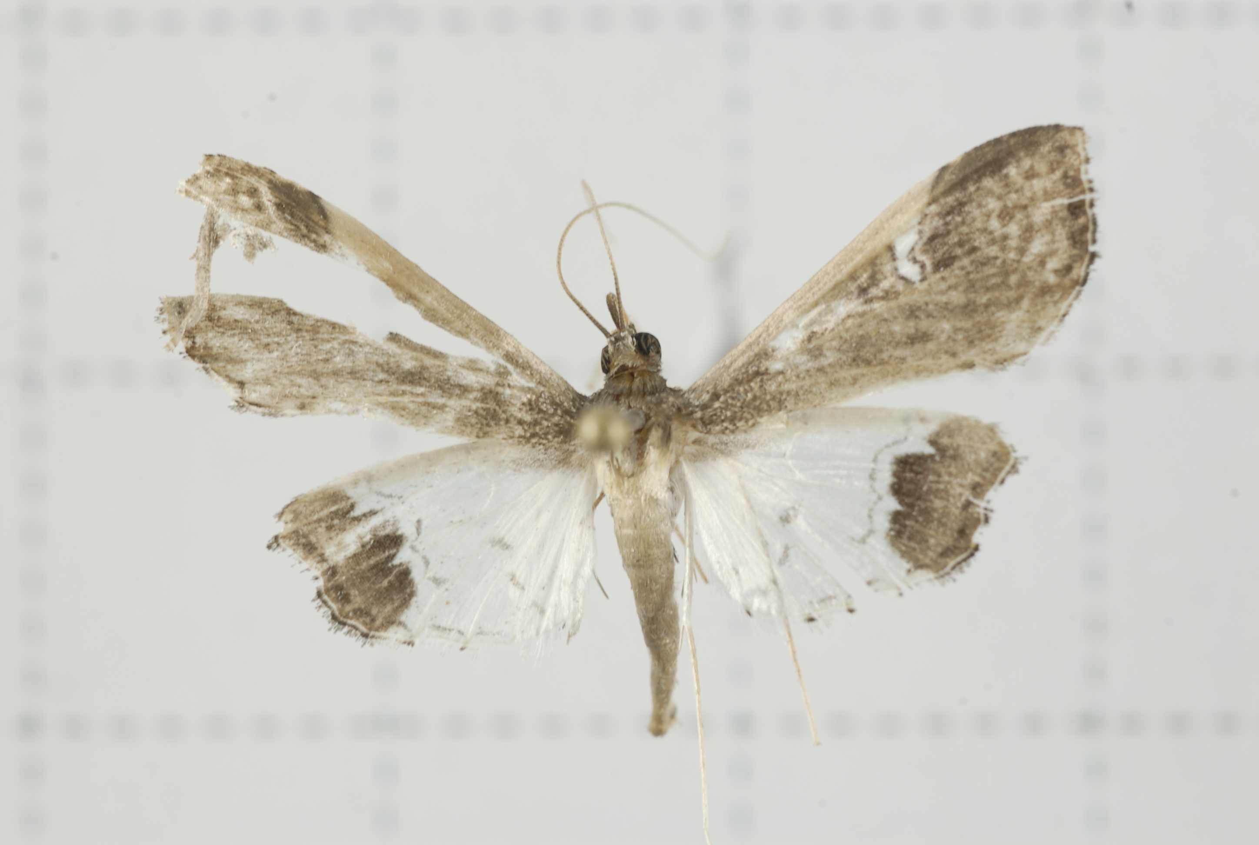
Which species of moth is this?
Maruca amboinalis
